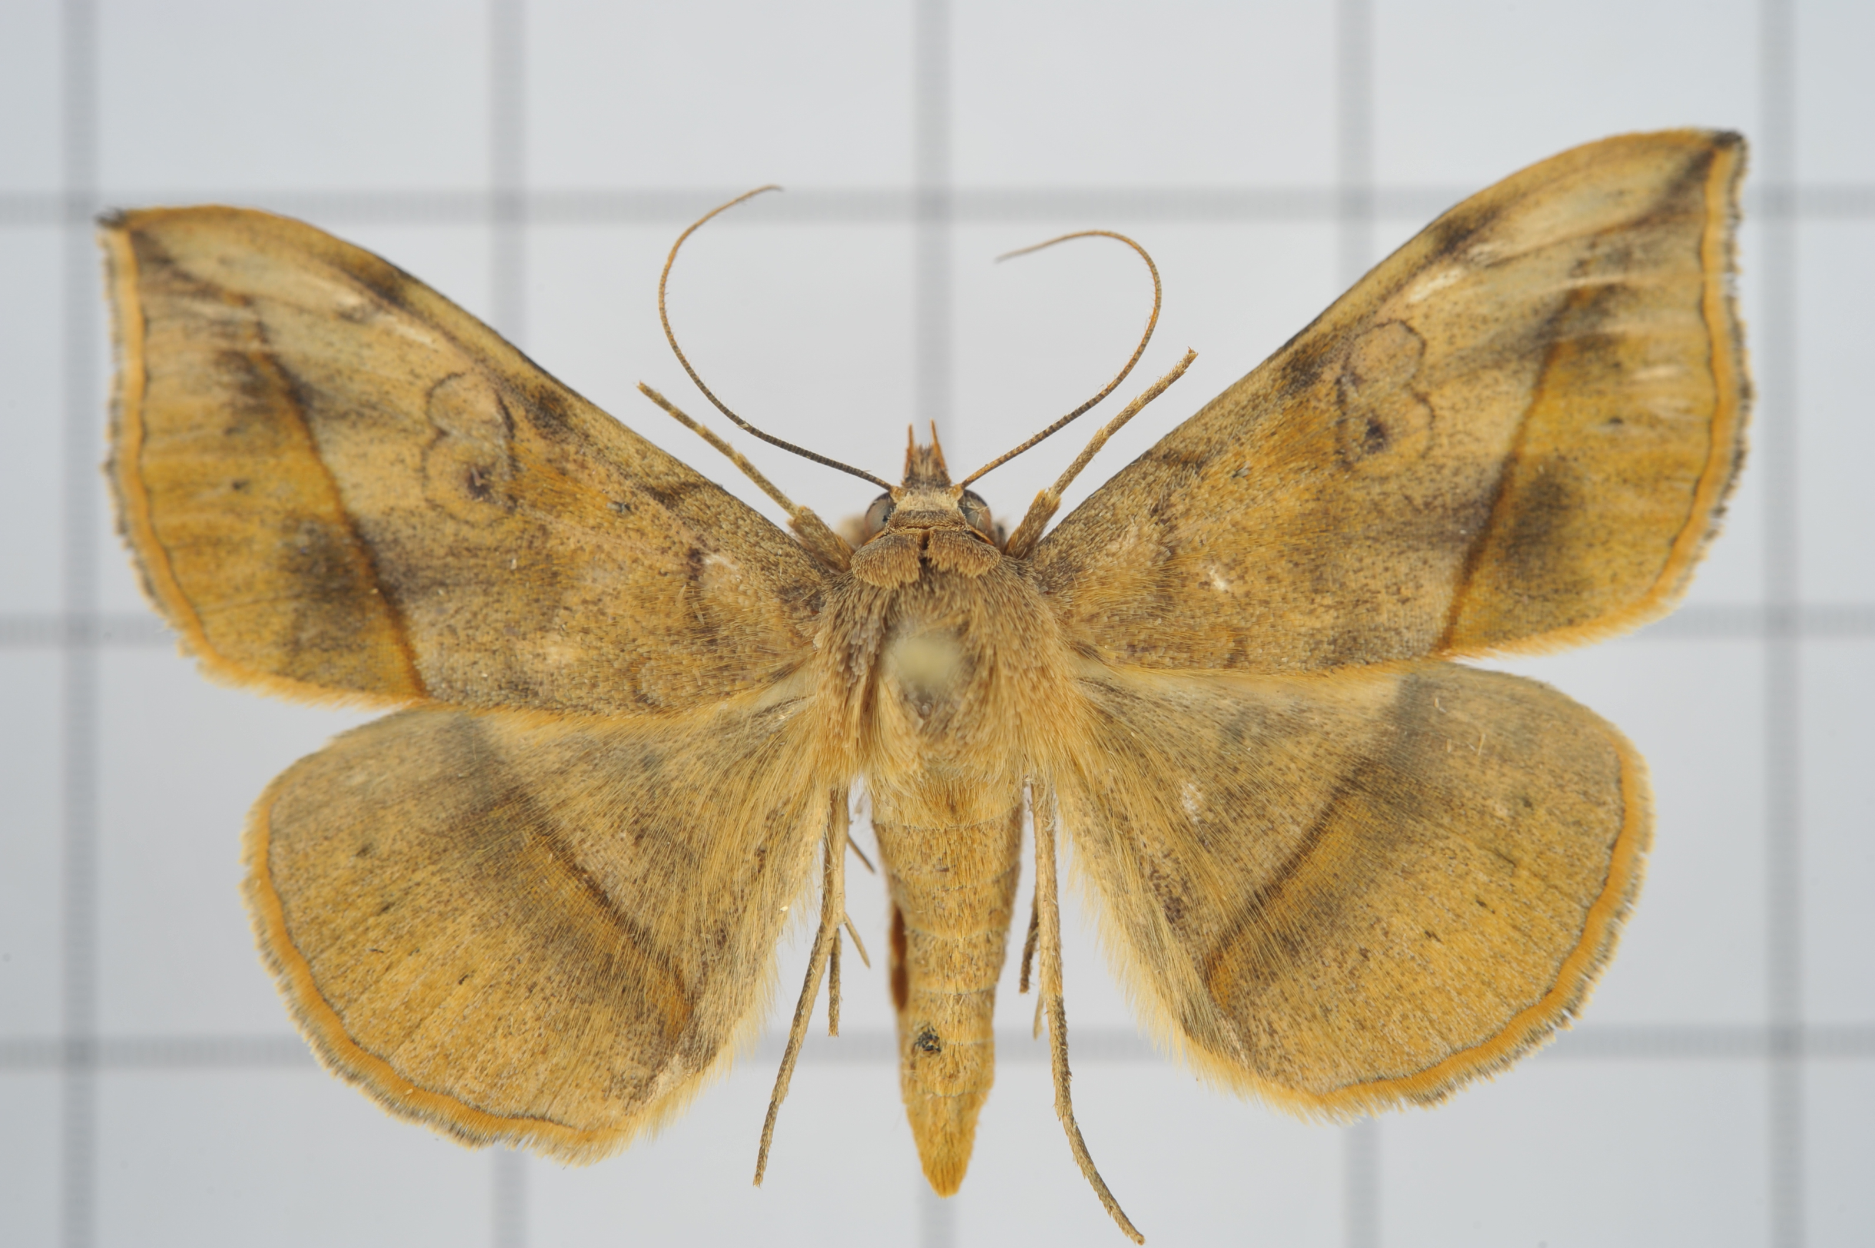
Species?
Anticarsia irrorata
